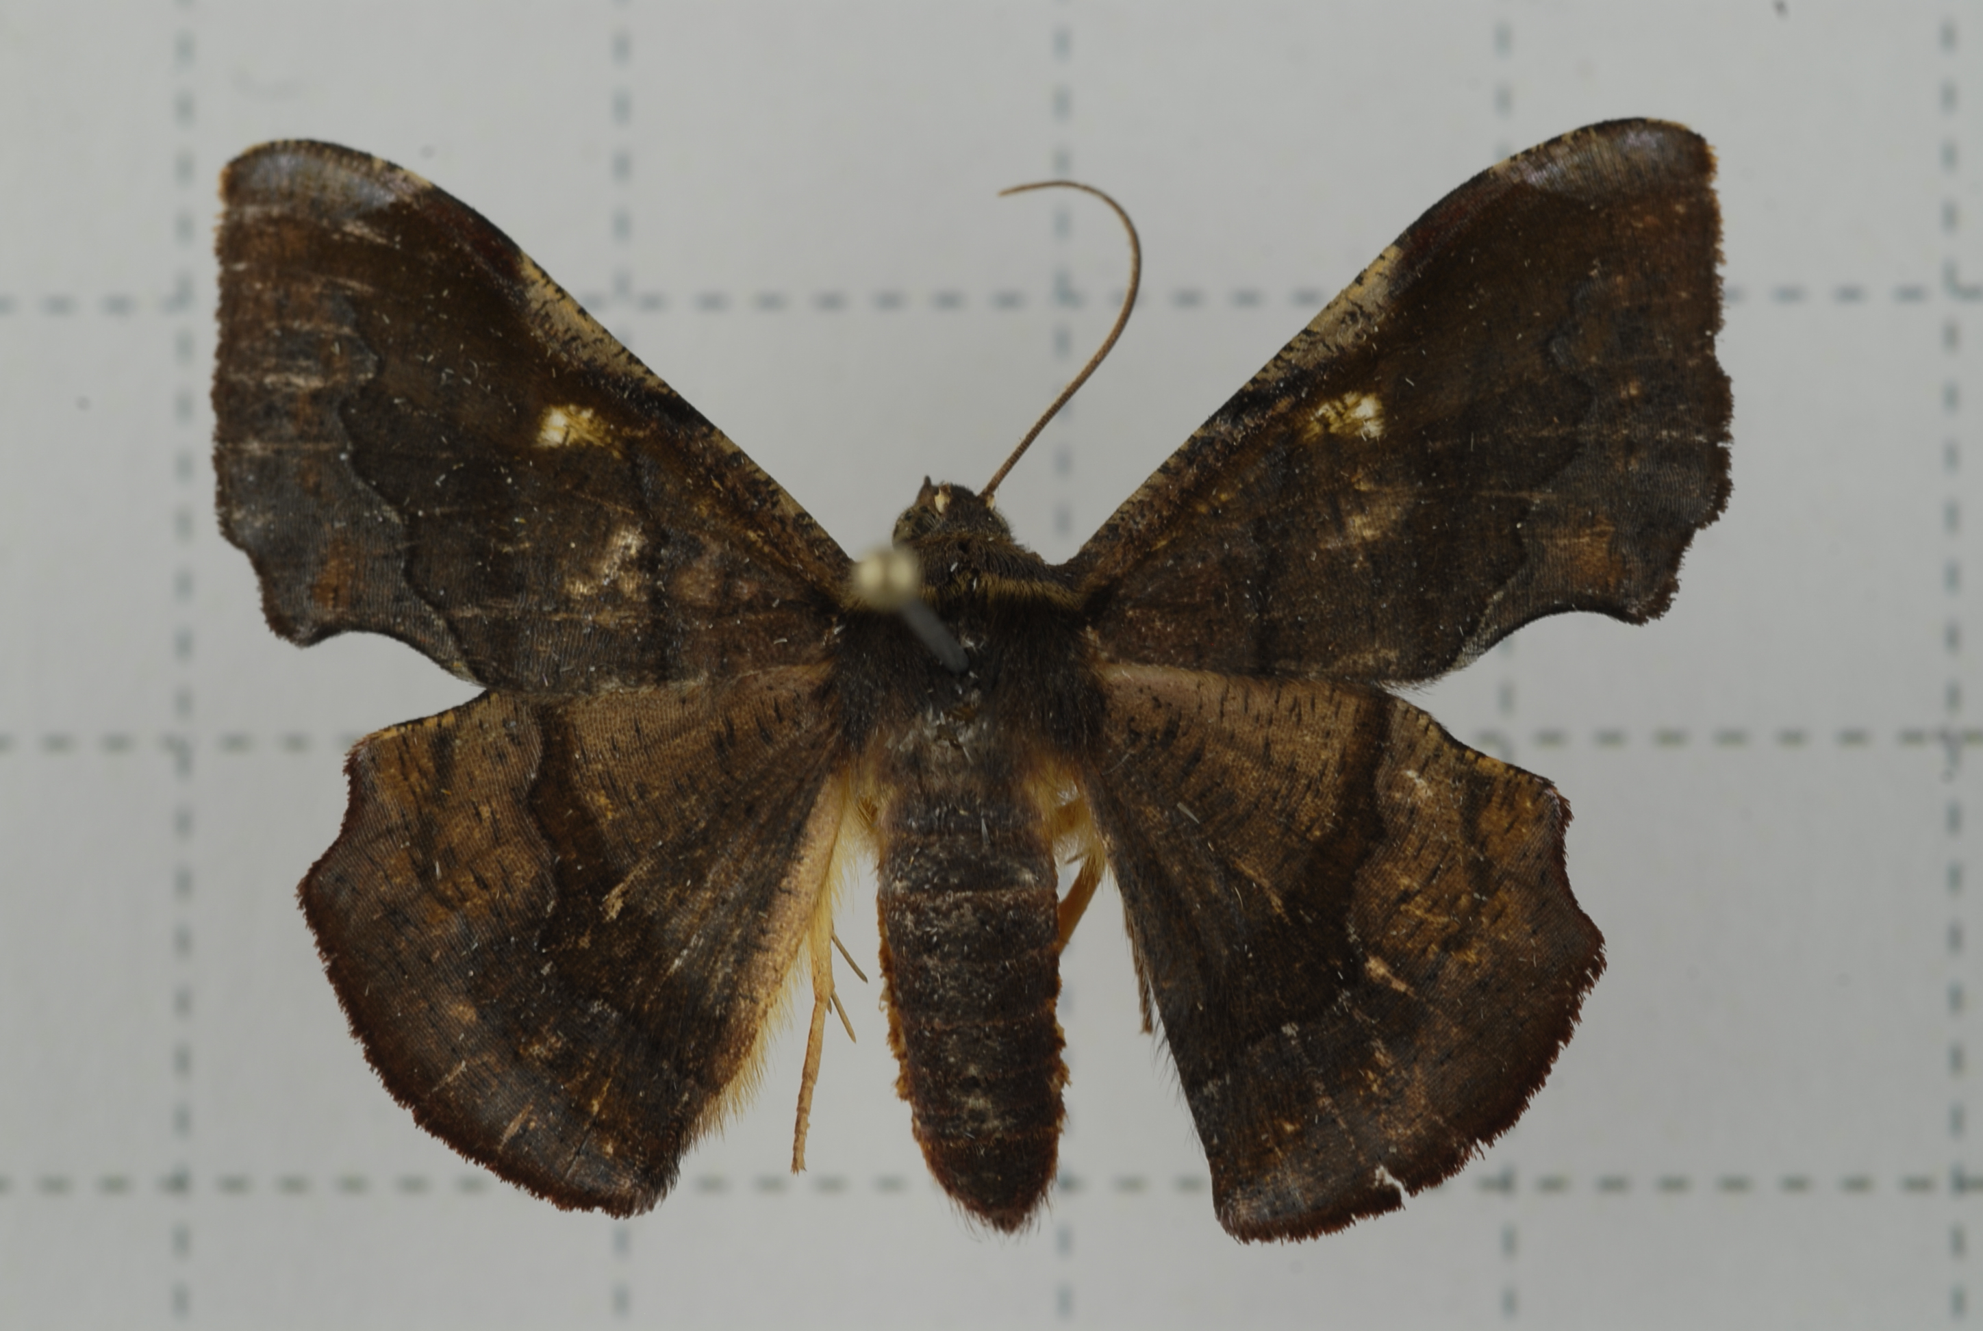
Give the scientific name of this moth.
Fascellina chromataria
